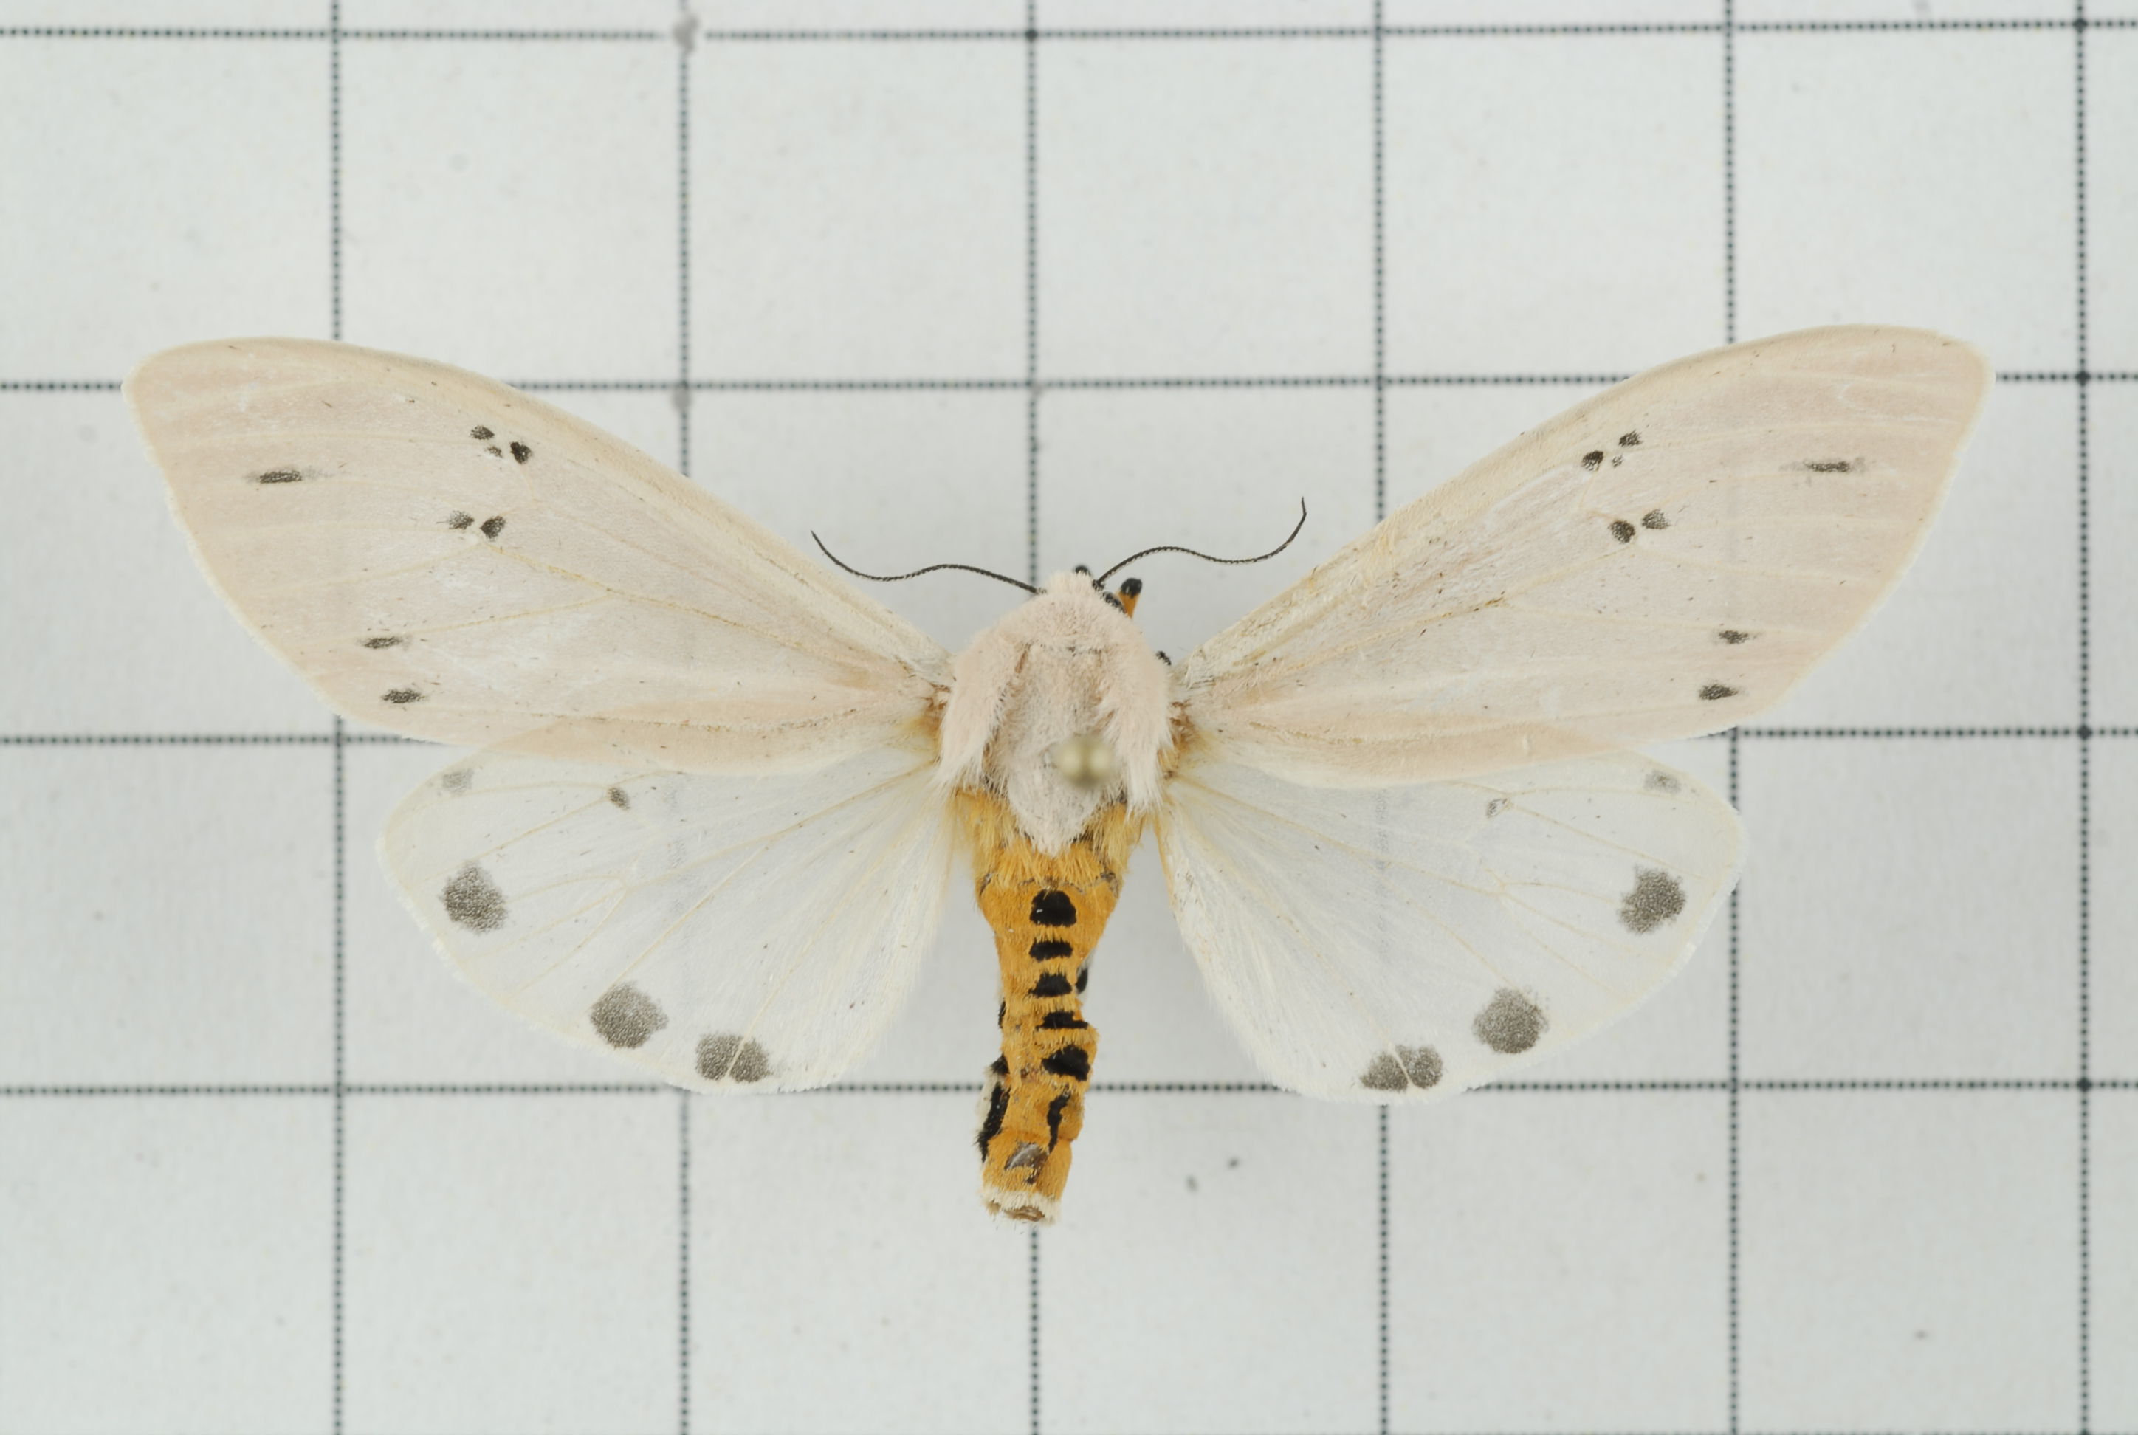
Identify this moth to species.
Creatonotos transiens koni
